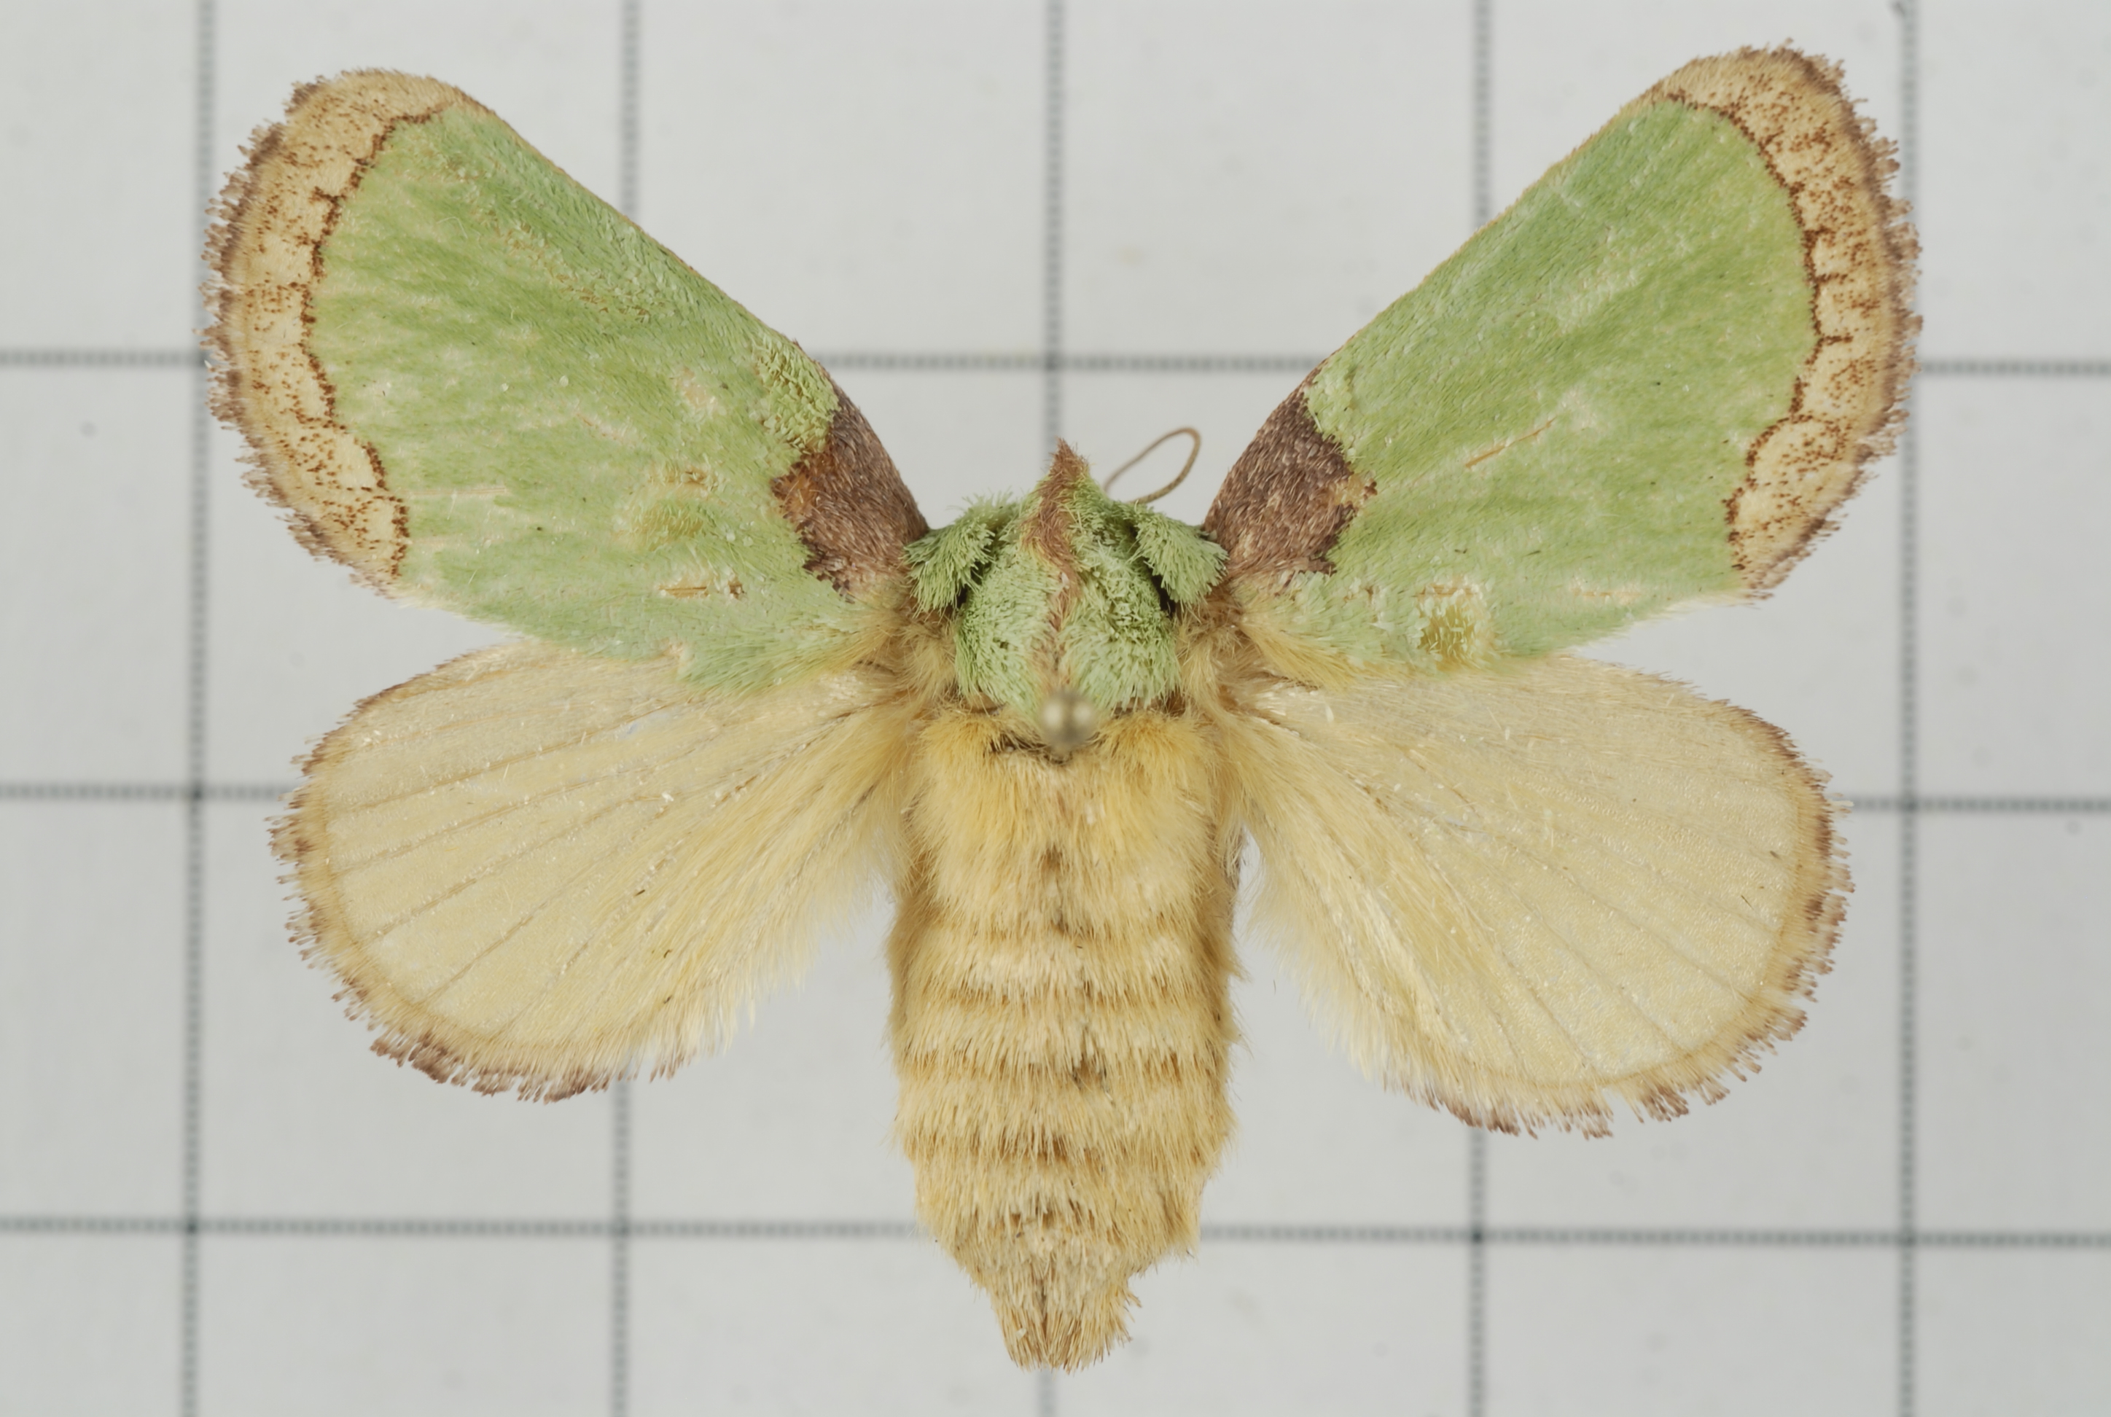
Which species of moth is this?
Parasa consocia
